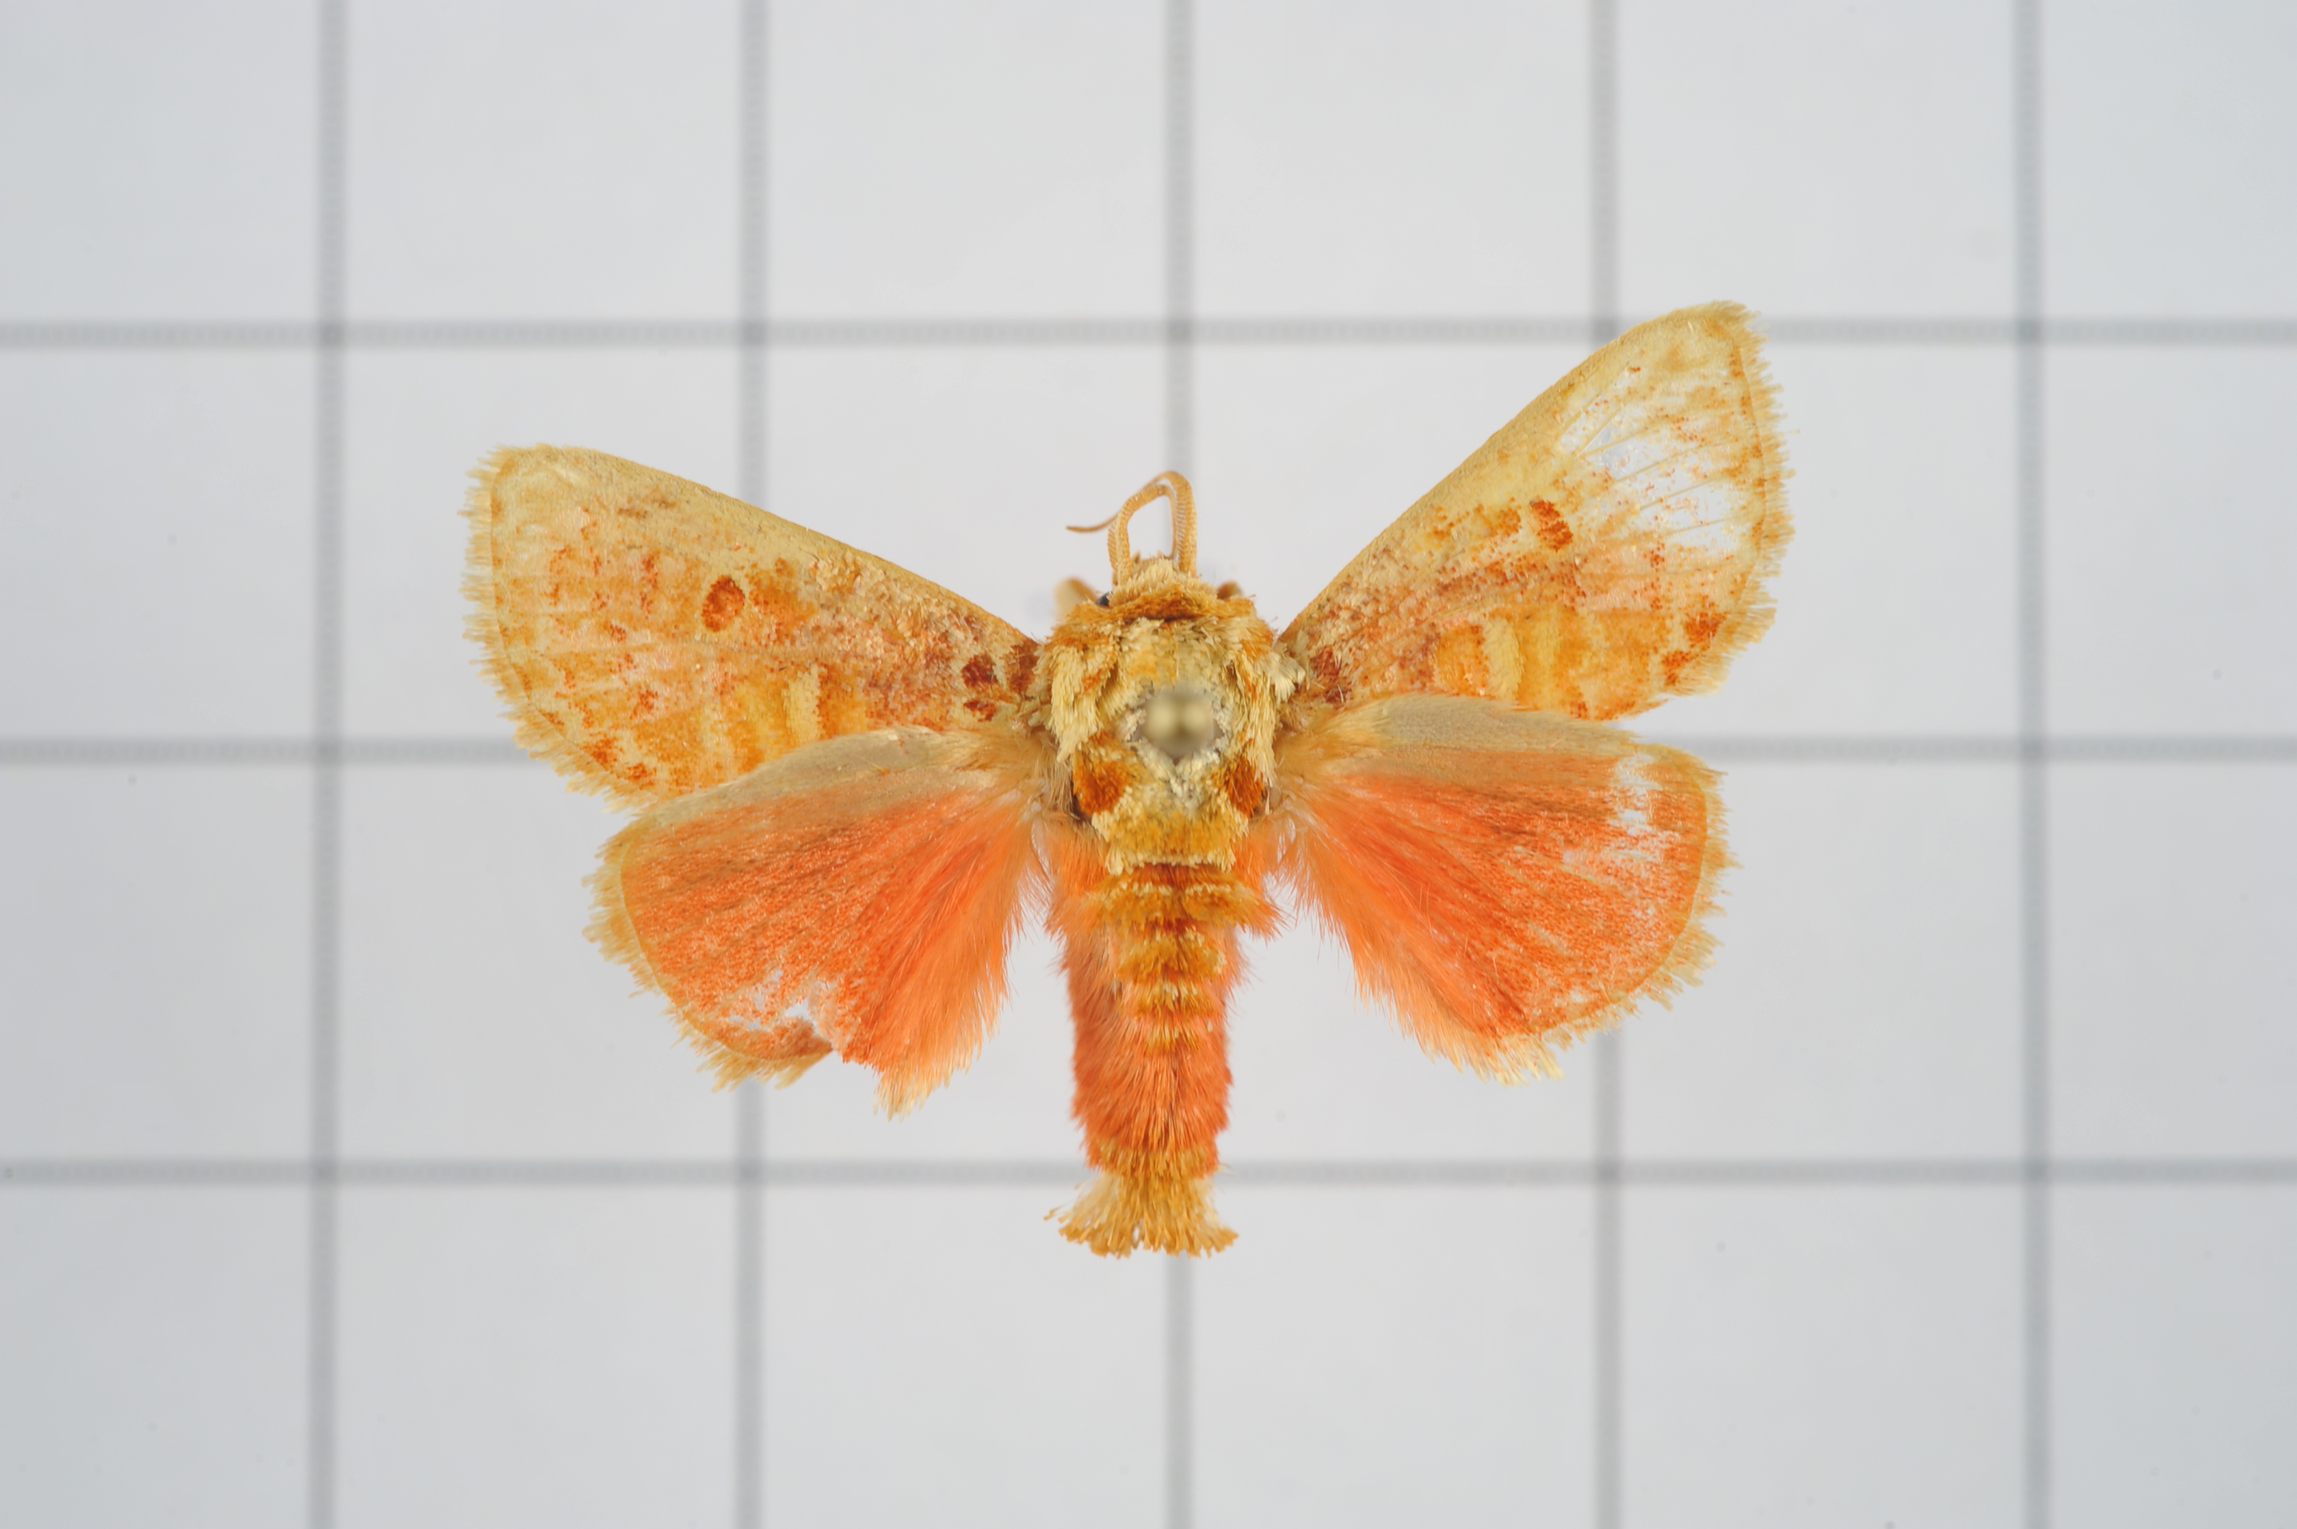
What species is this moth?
Demonarosa rufotessellata subrosea
